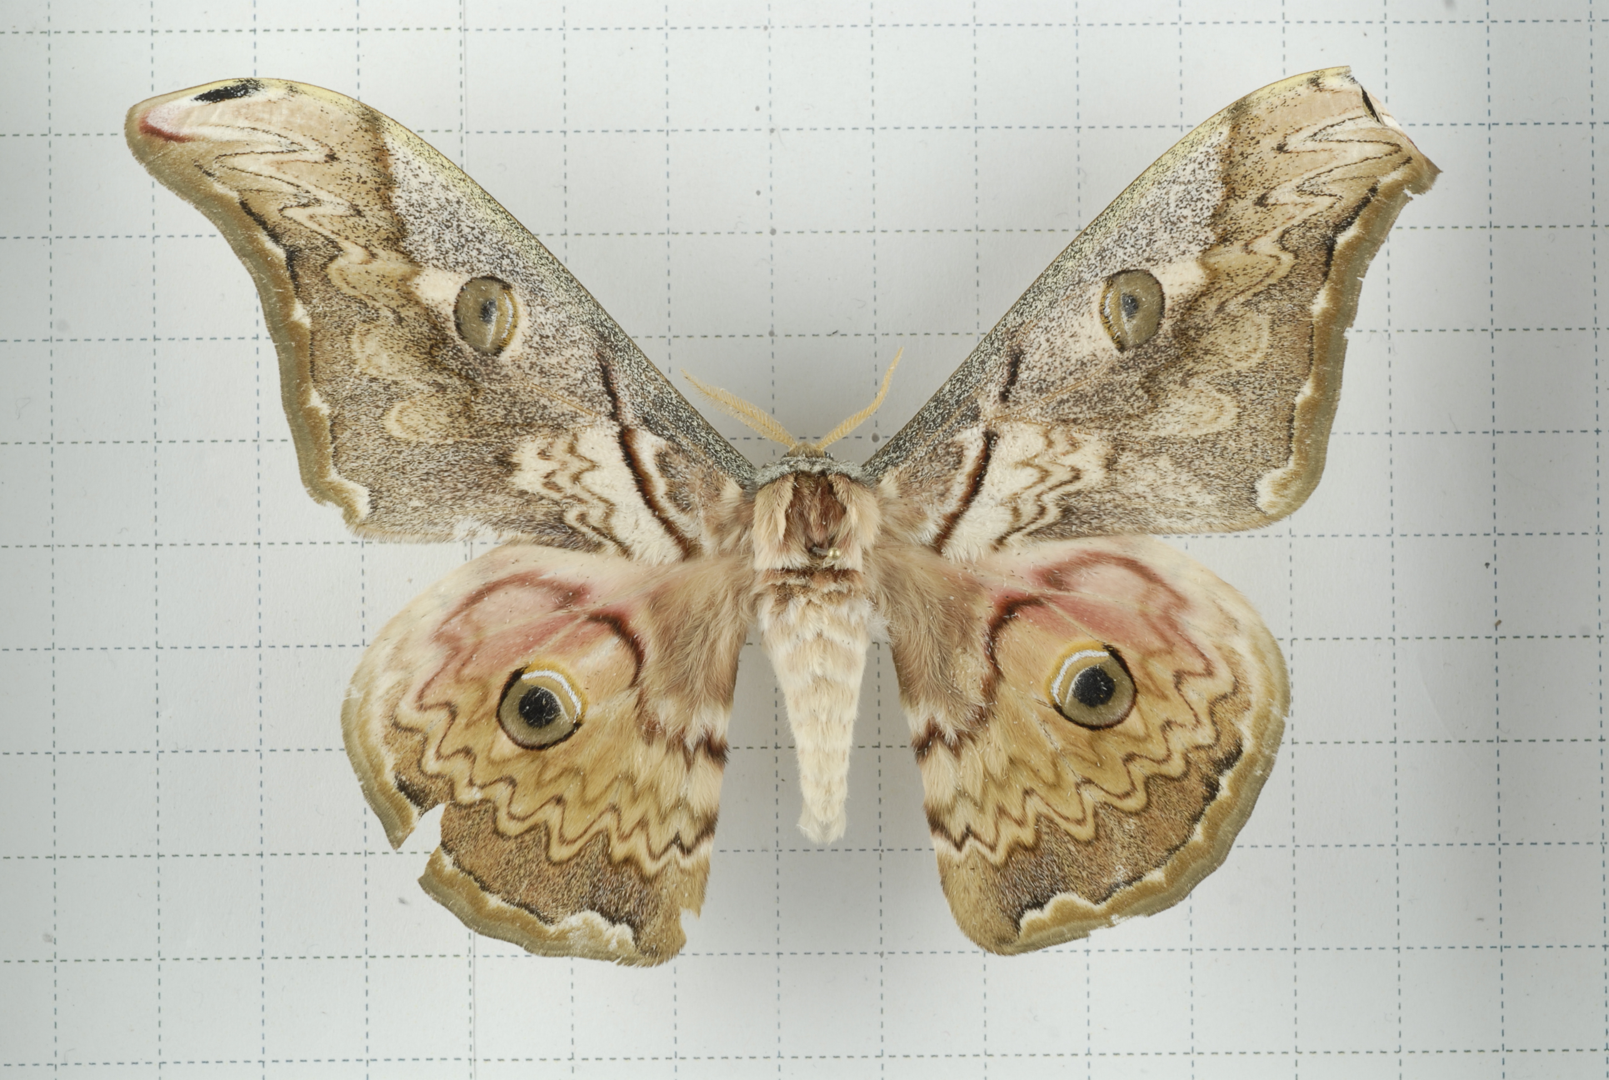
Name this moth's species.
Rinaca thibeta okurai
